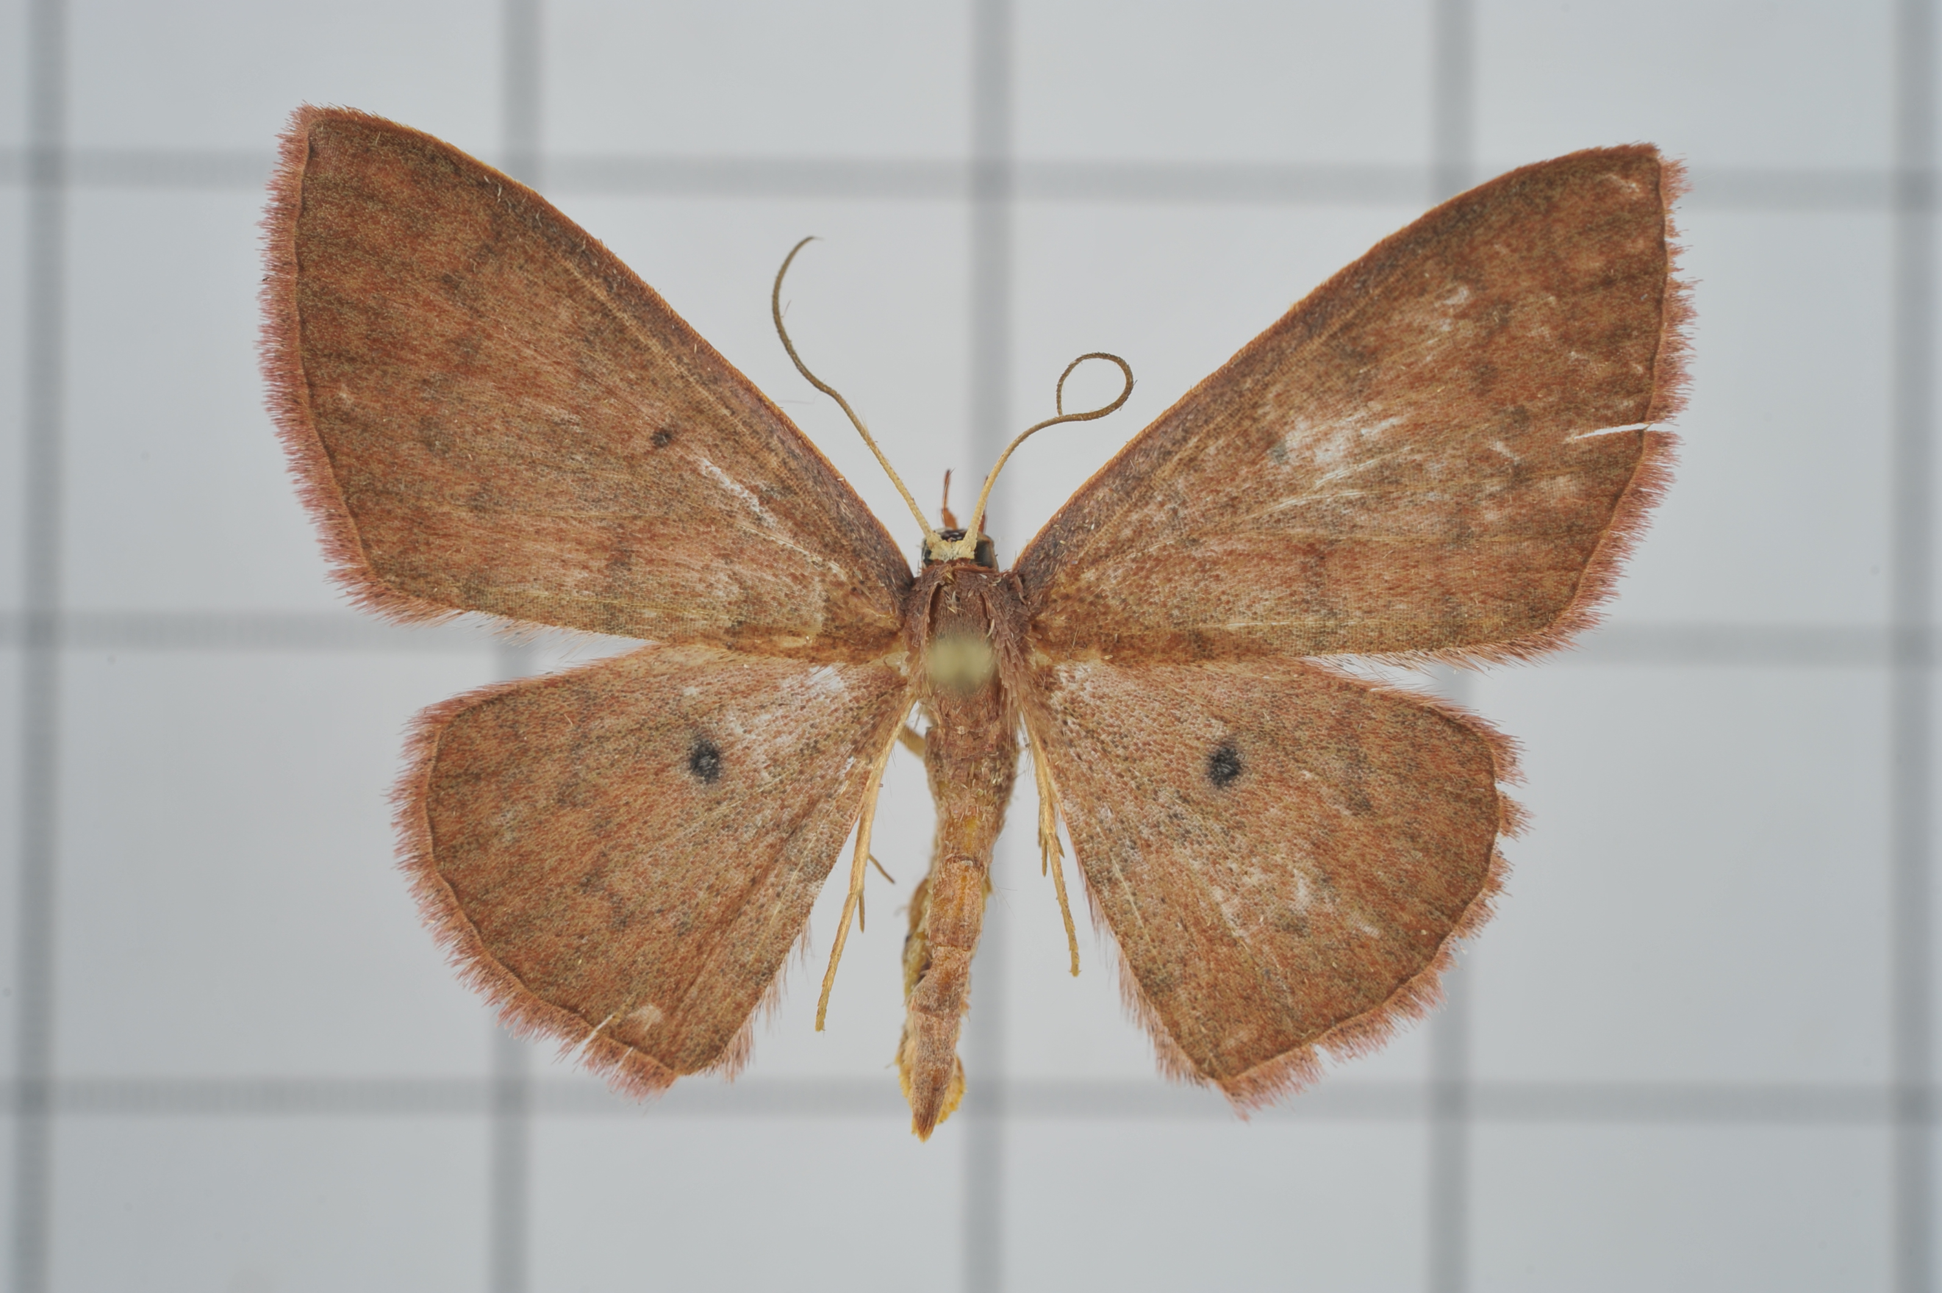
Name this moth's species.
Organopoda carnearia carnearia
